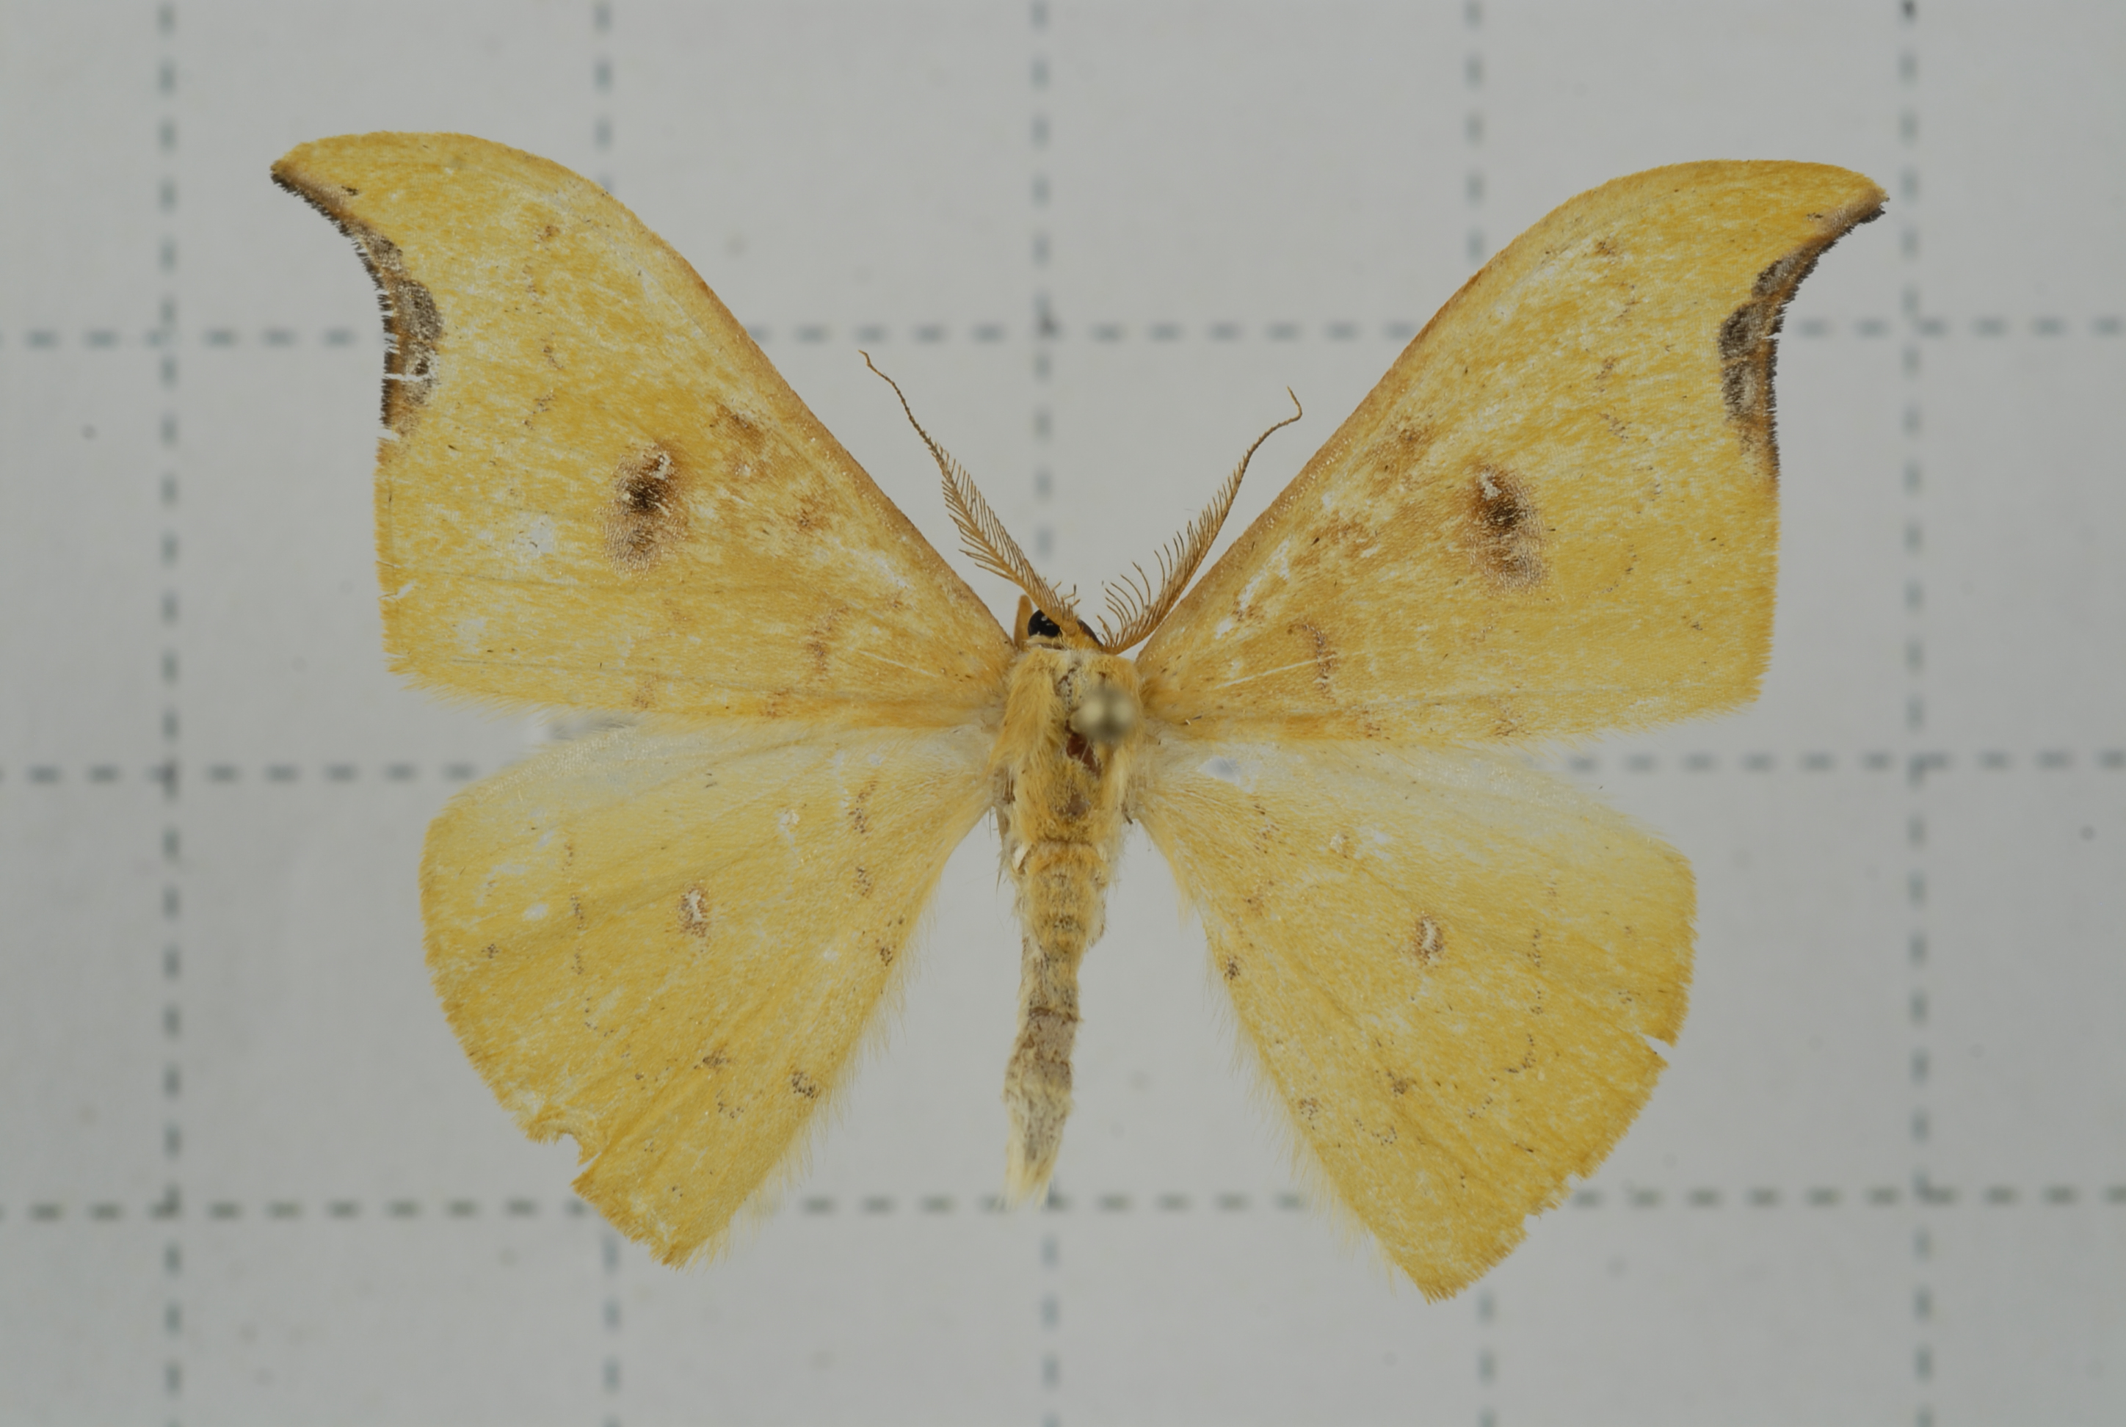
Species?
Tridrepana arikana arikana
